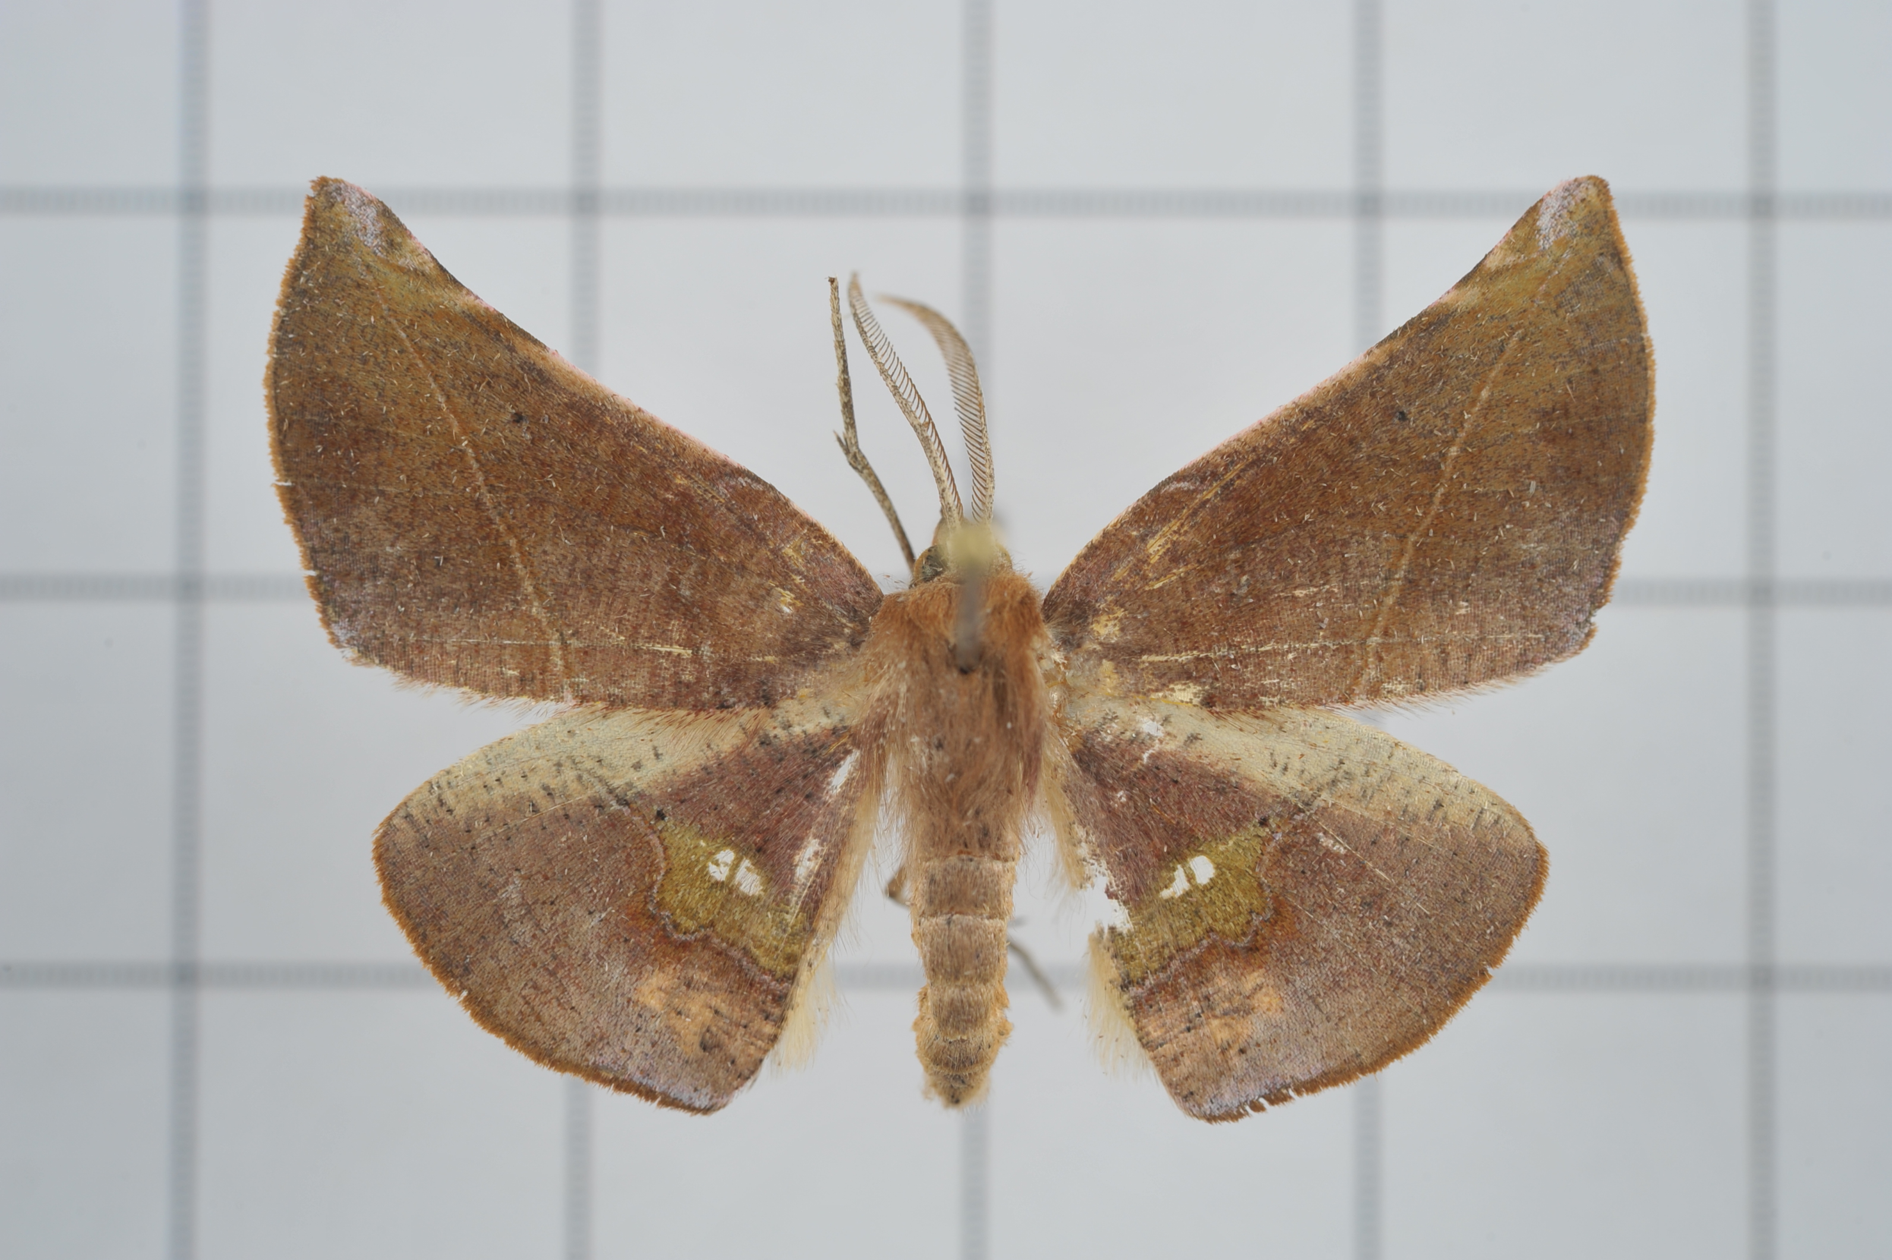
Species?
Garaeus apicata formosanus
